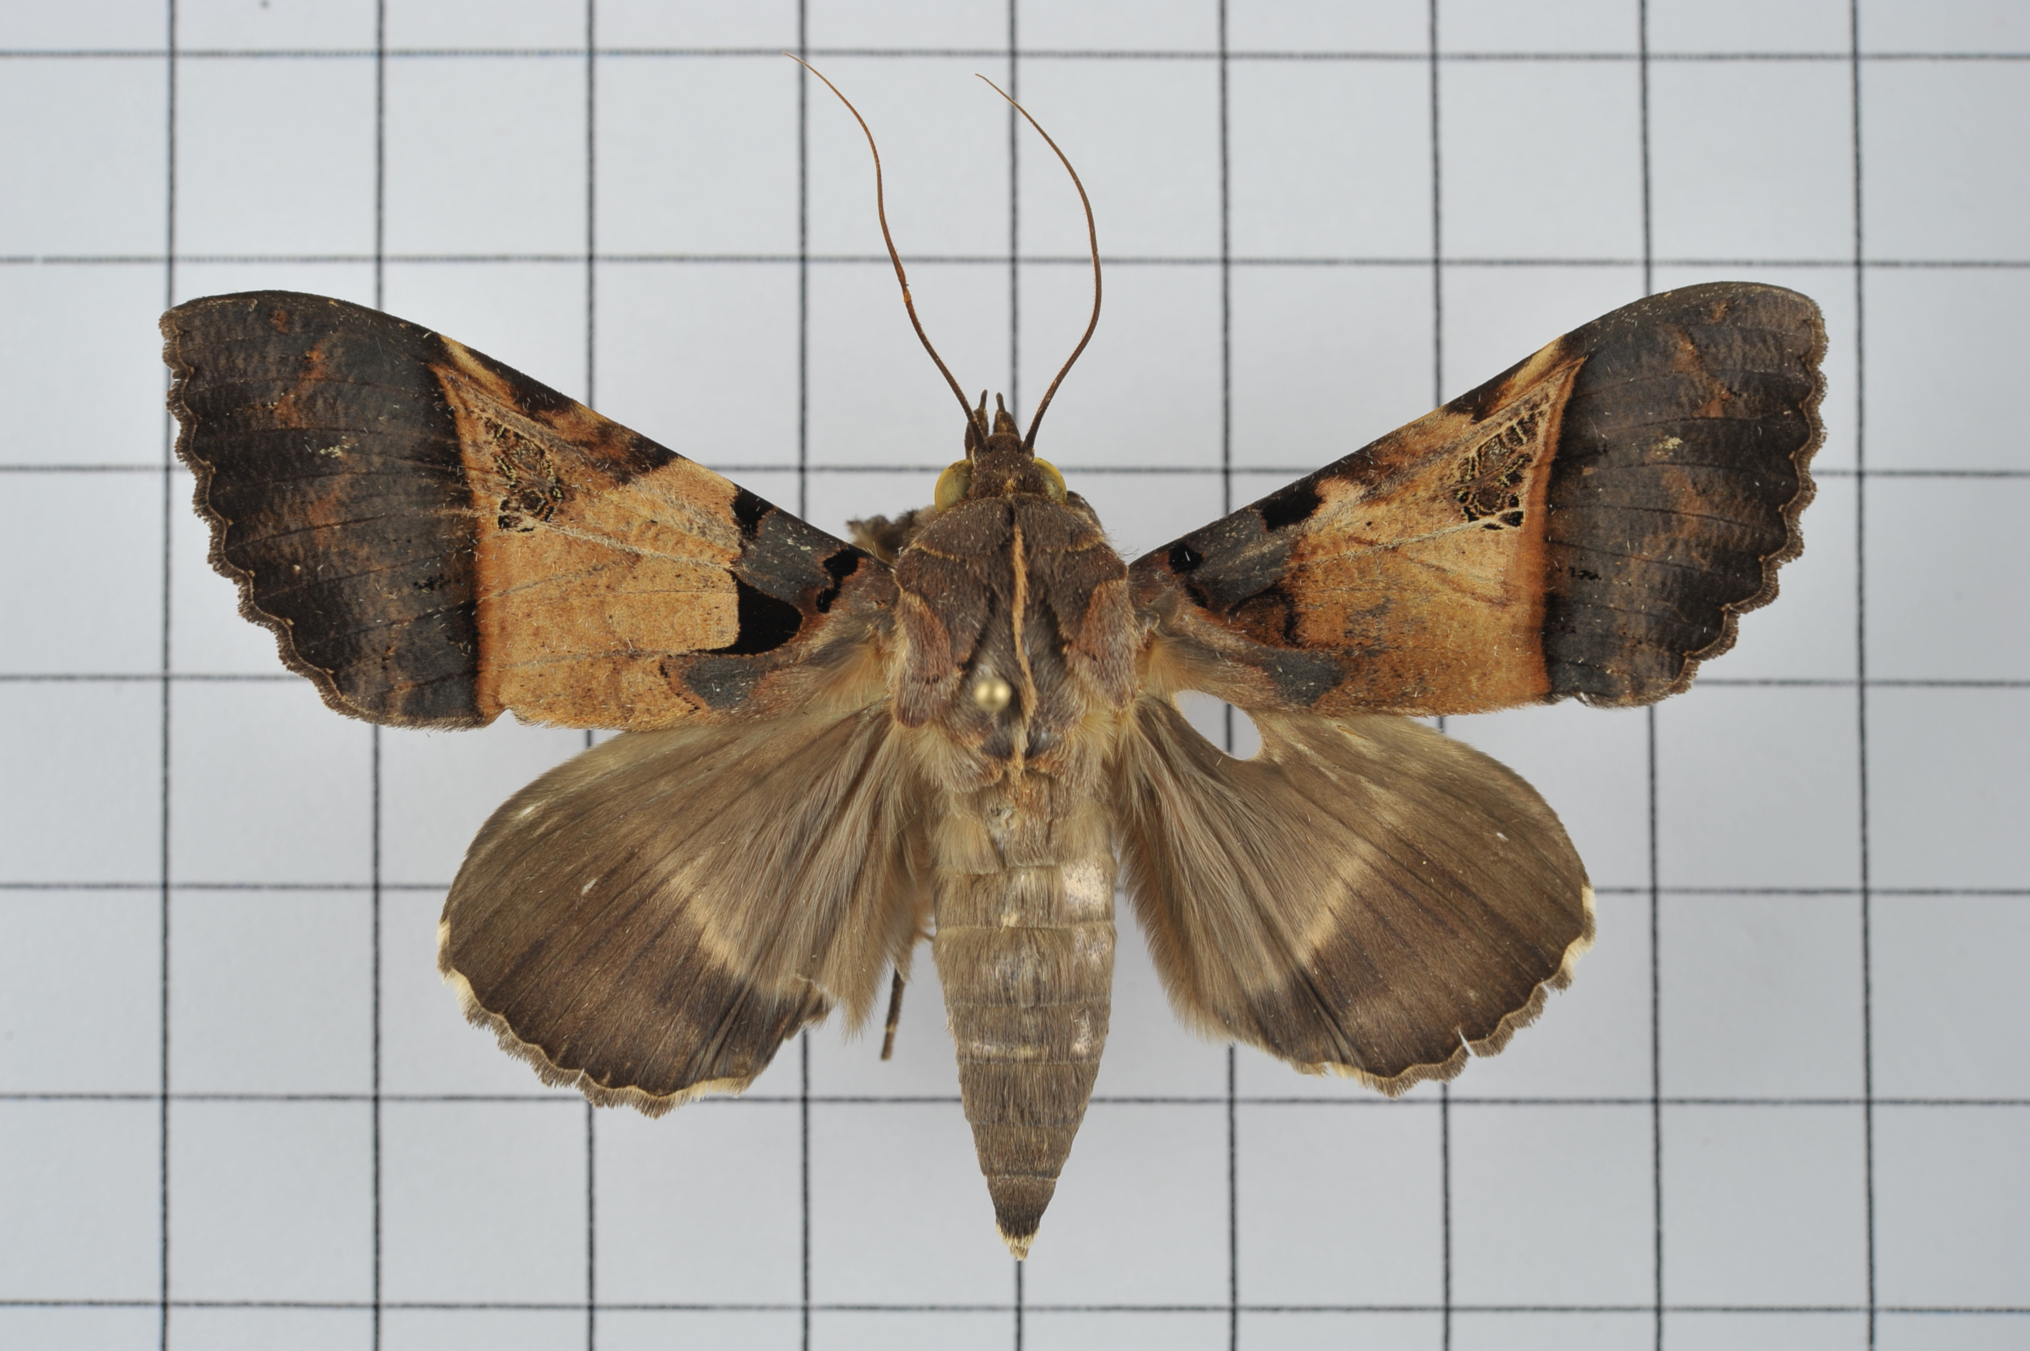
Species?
Serrodes campana
